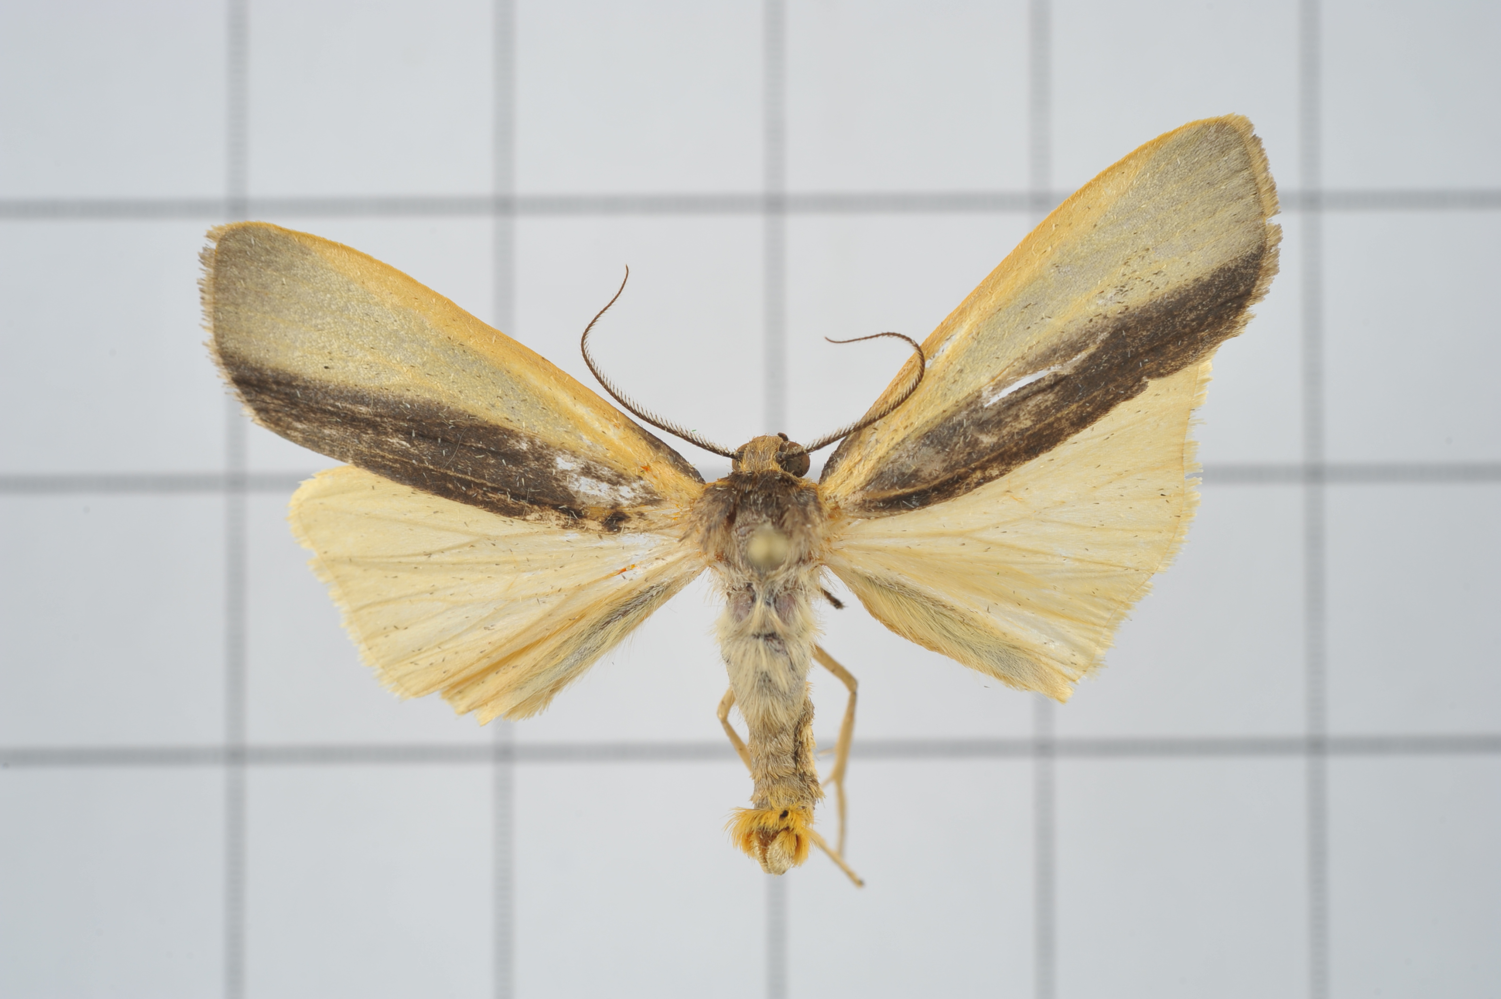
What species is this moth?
Hesudra divisa
